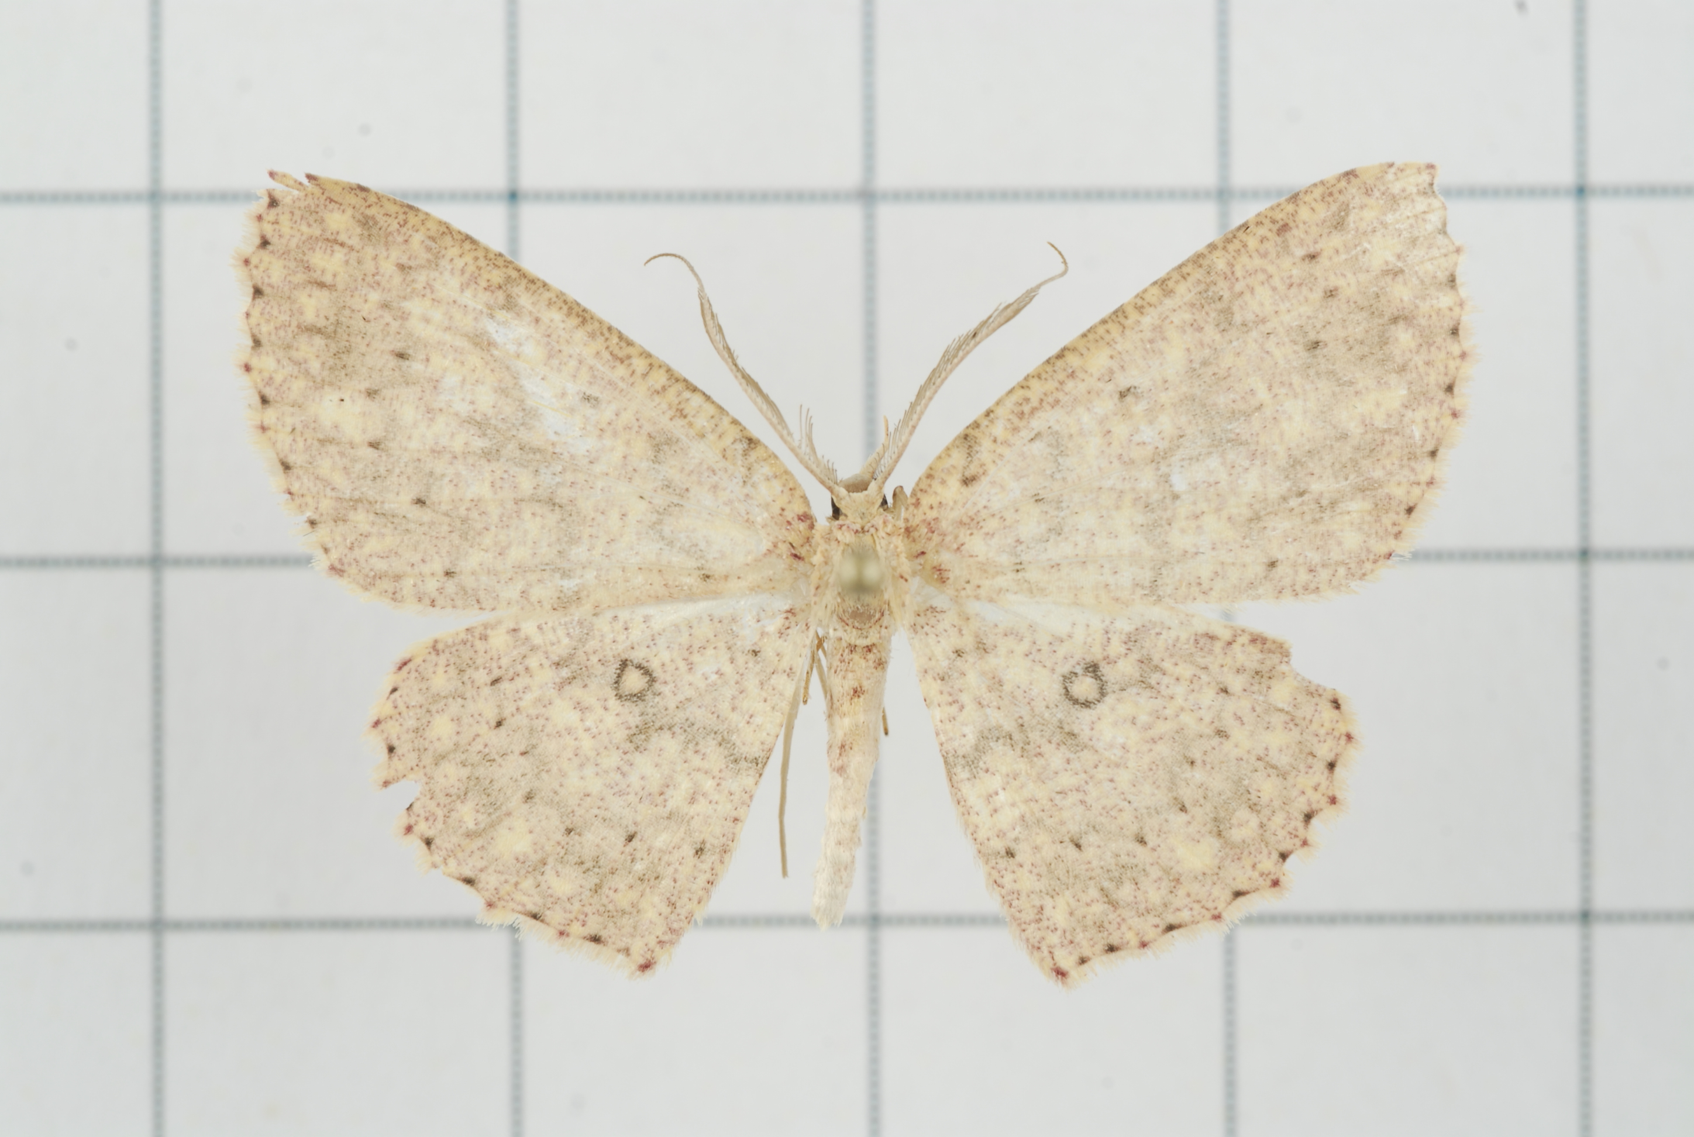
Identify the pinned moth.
Cyclophora effeminata
